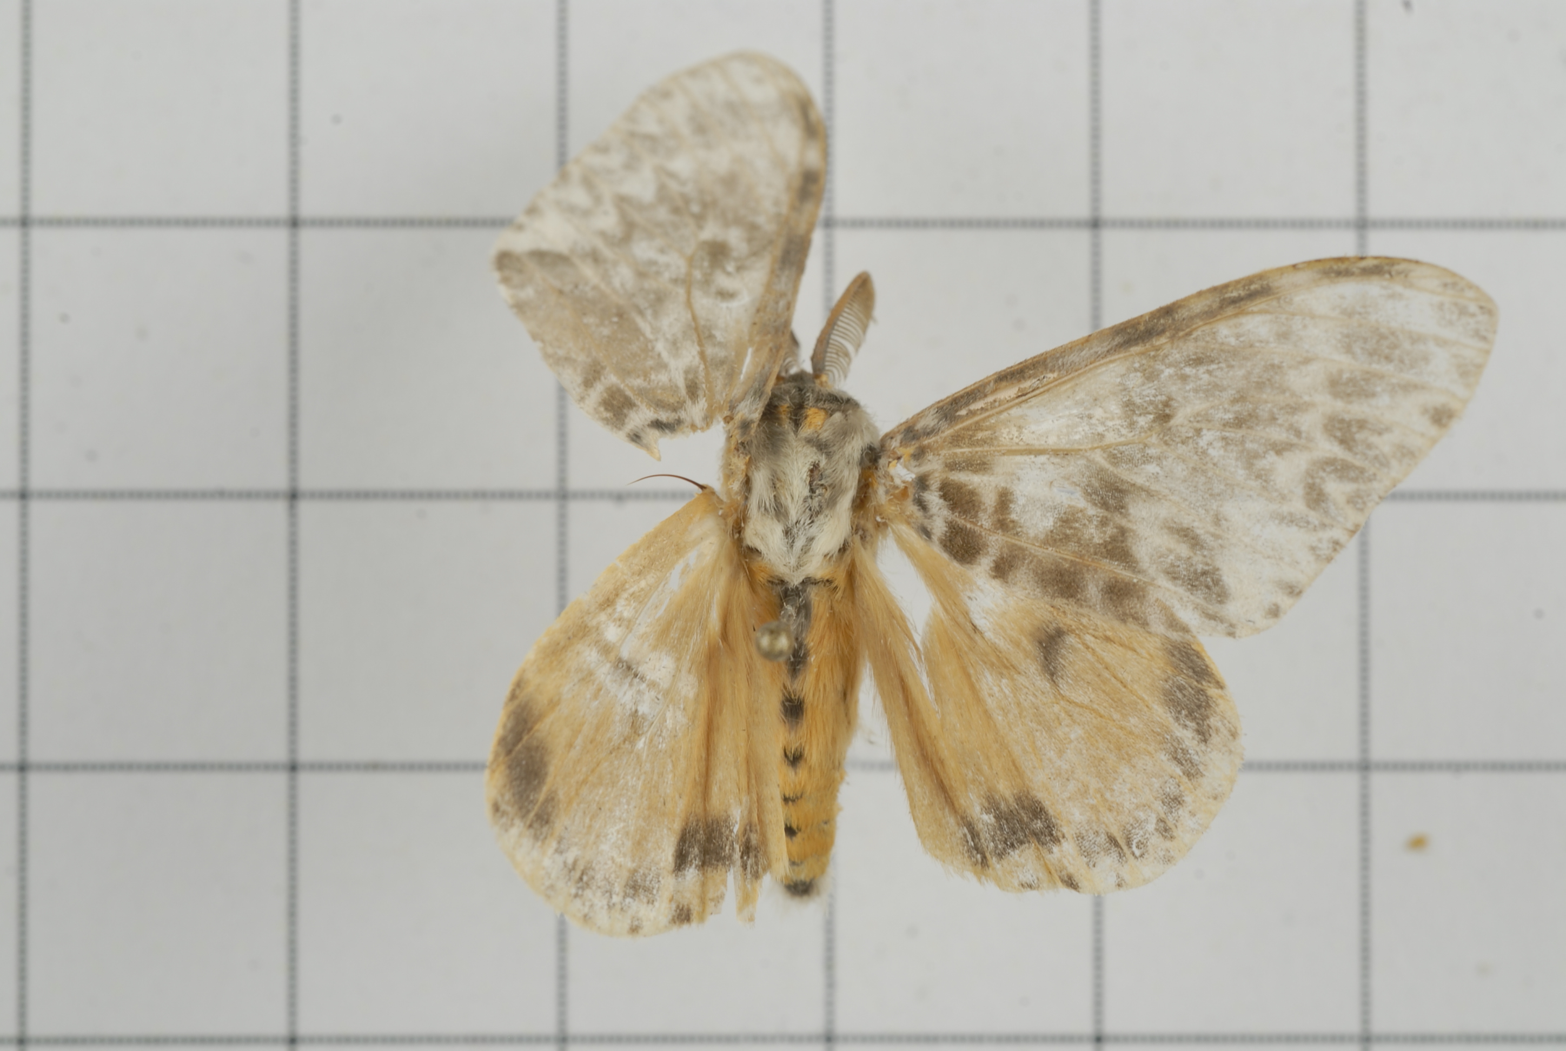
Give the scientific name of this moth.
Lymantria mathura subpallida
